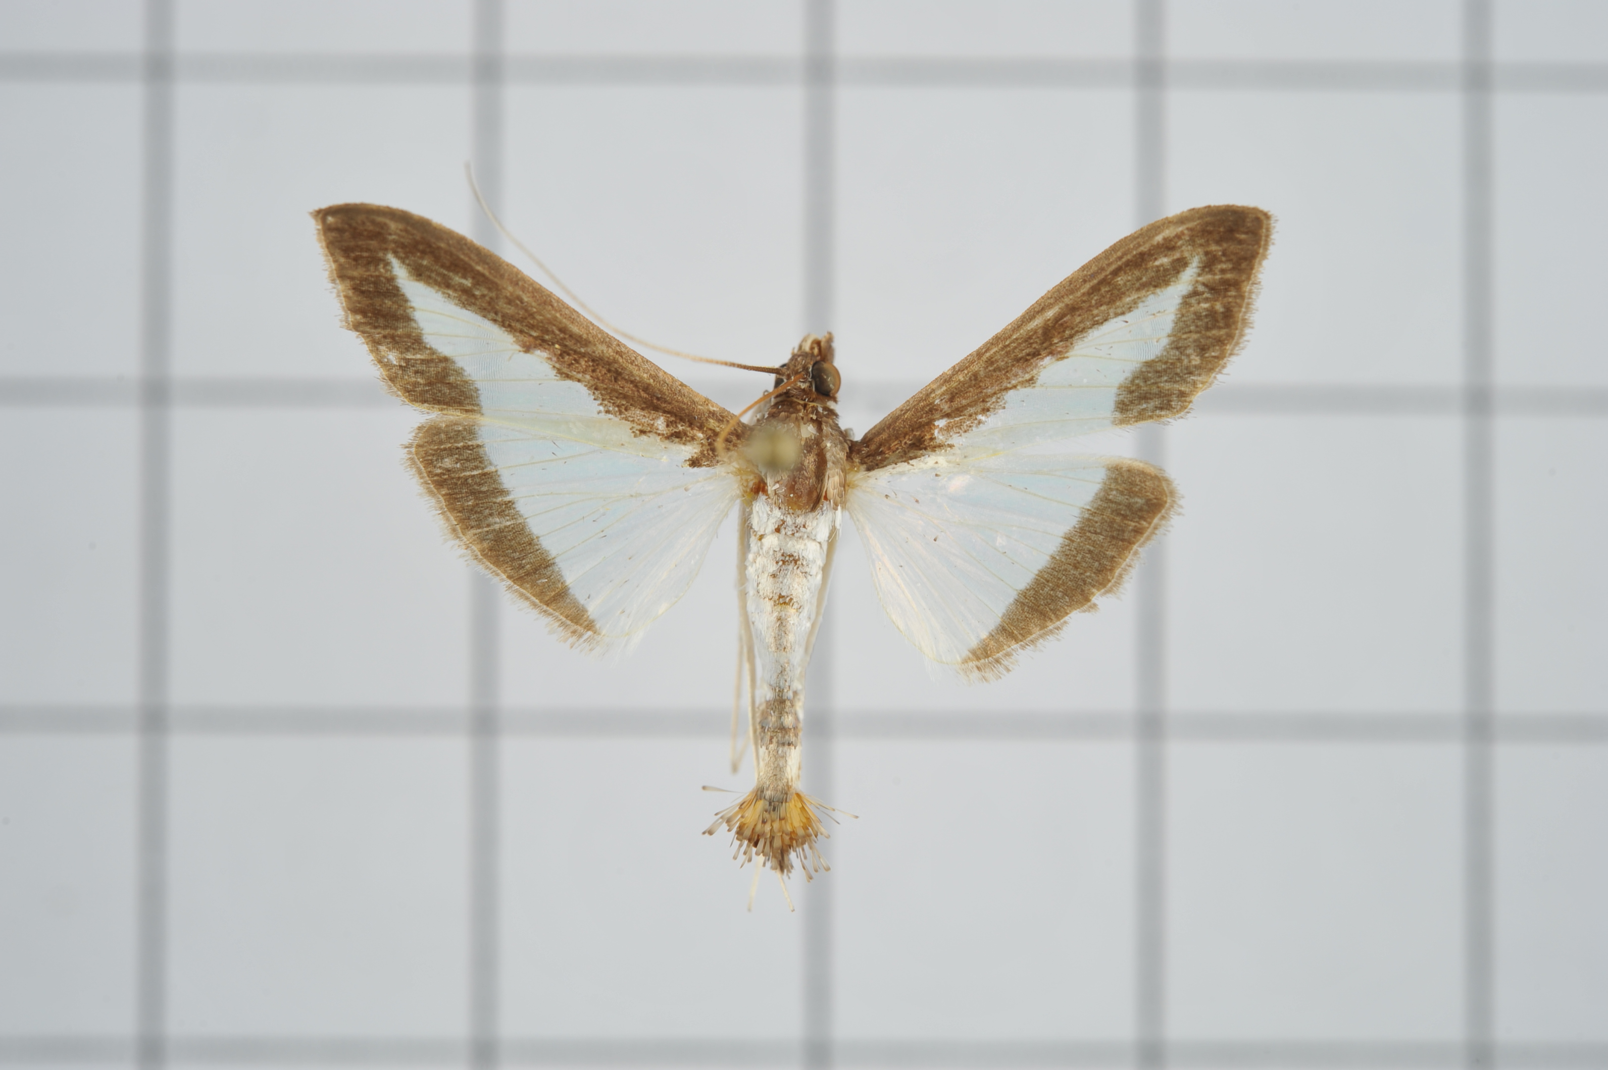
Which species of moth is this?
Diaphania indica
